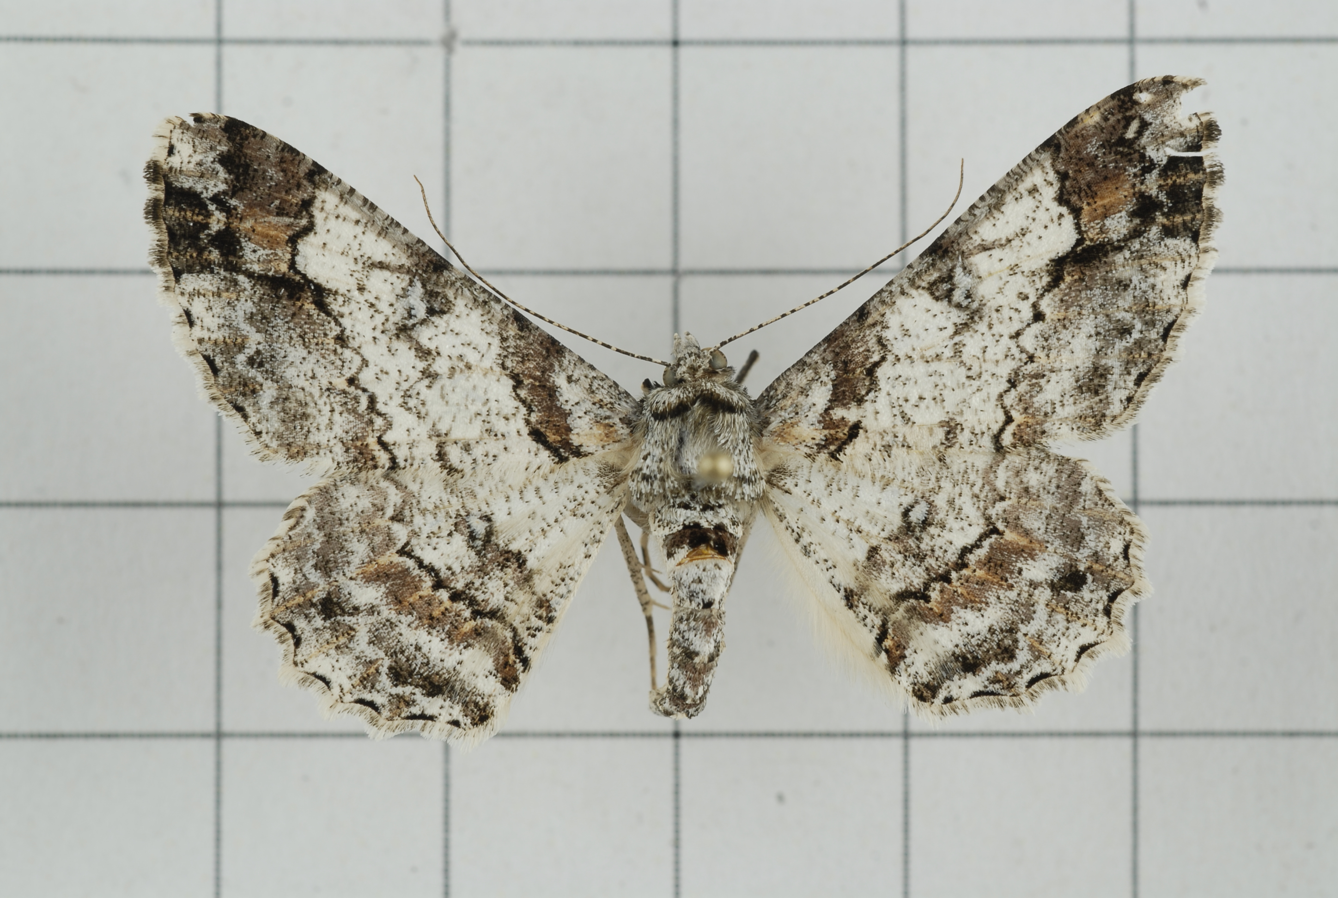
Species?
Cleora fraterna
